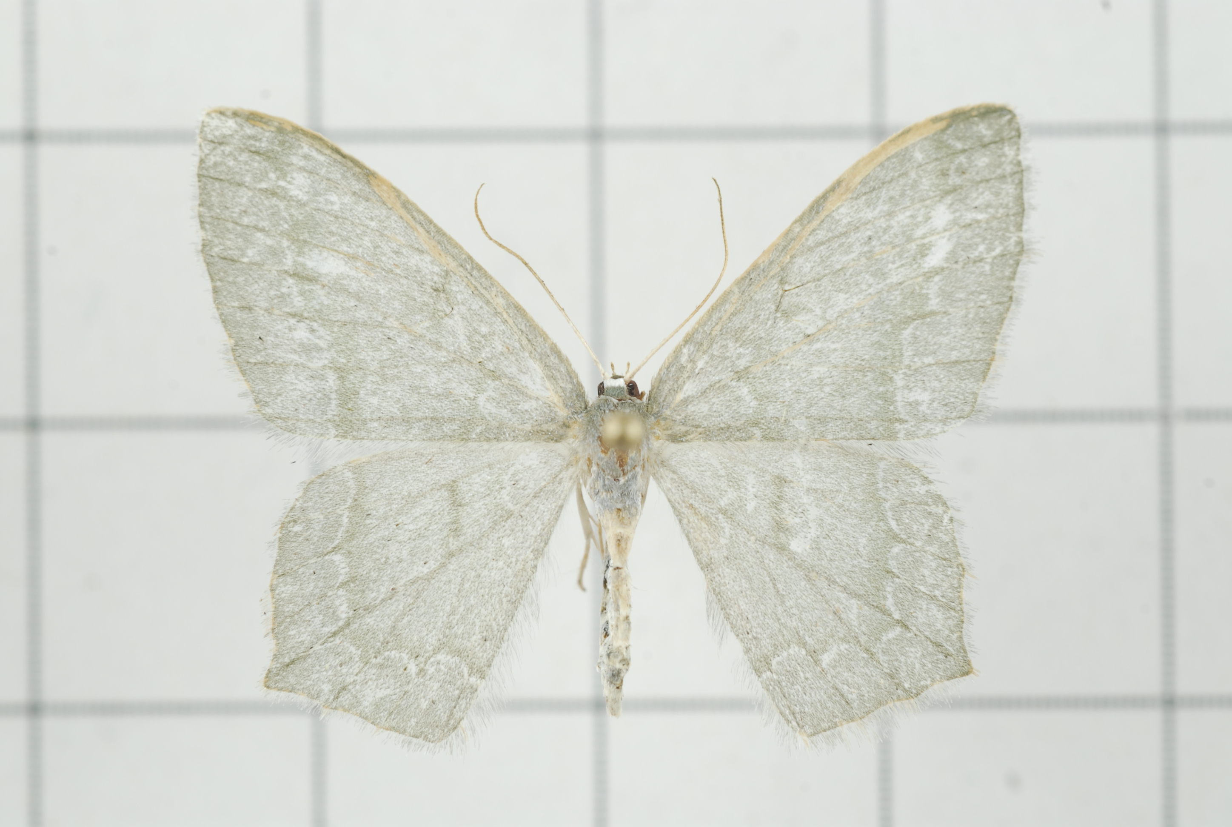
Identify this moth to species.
Jodis rantaizanensis
